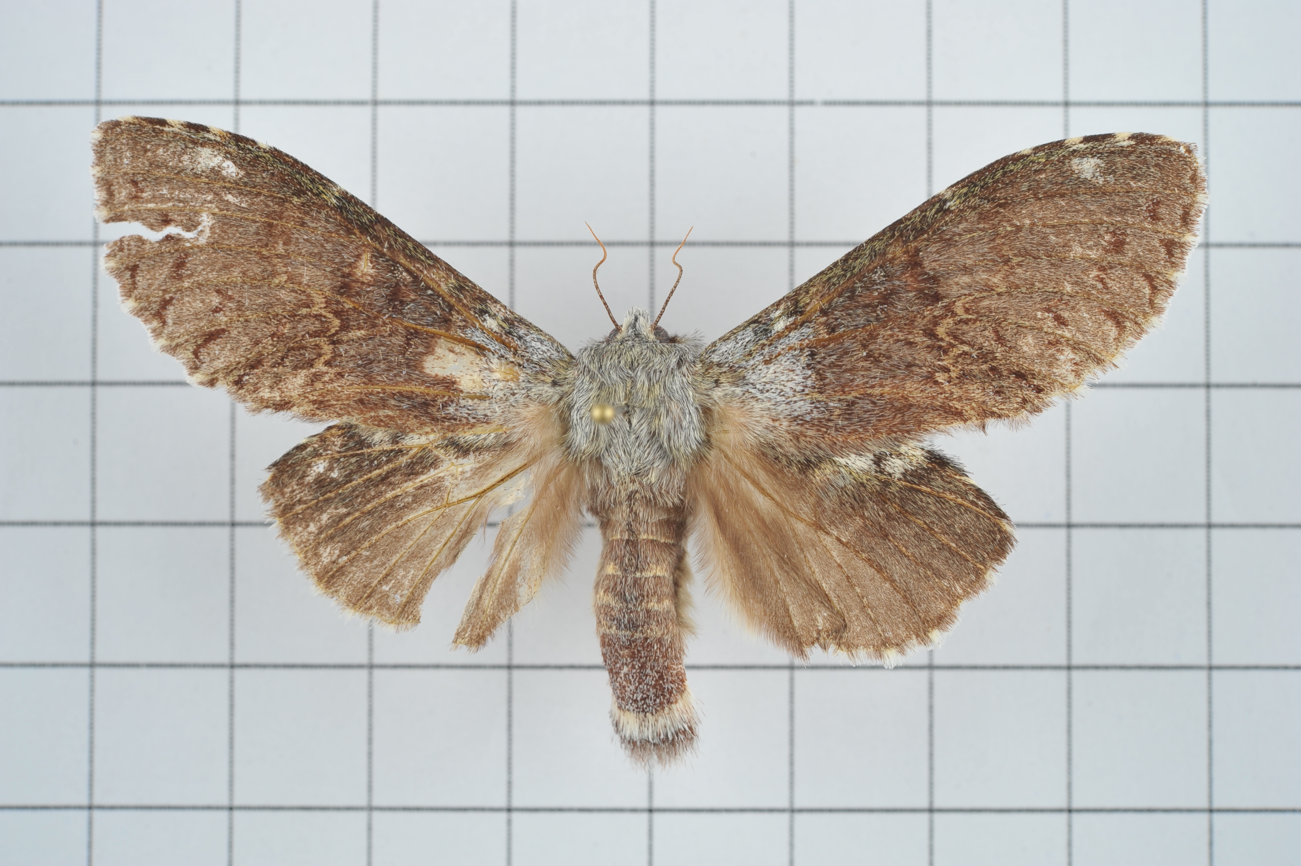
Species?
Stauropus teikichiana teikichiana
